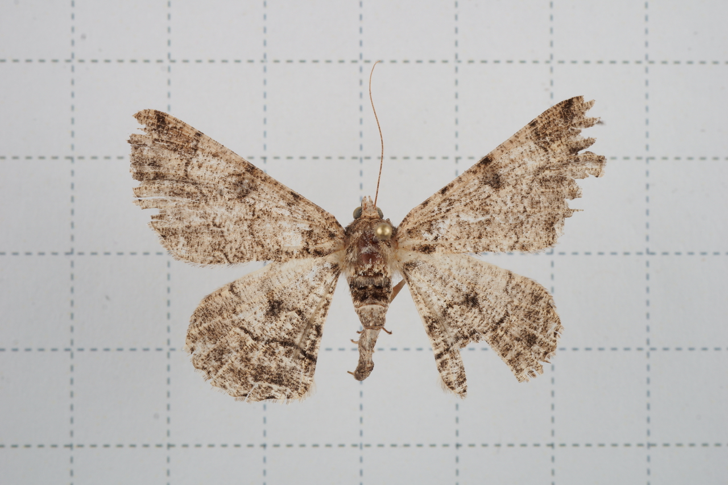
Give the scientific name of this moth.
Cleora alienaria
